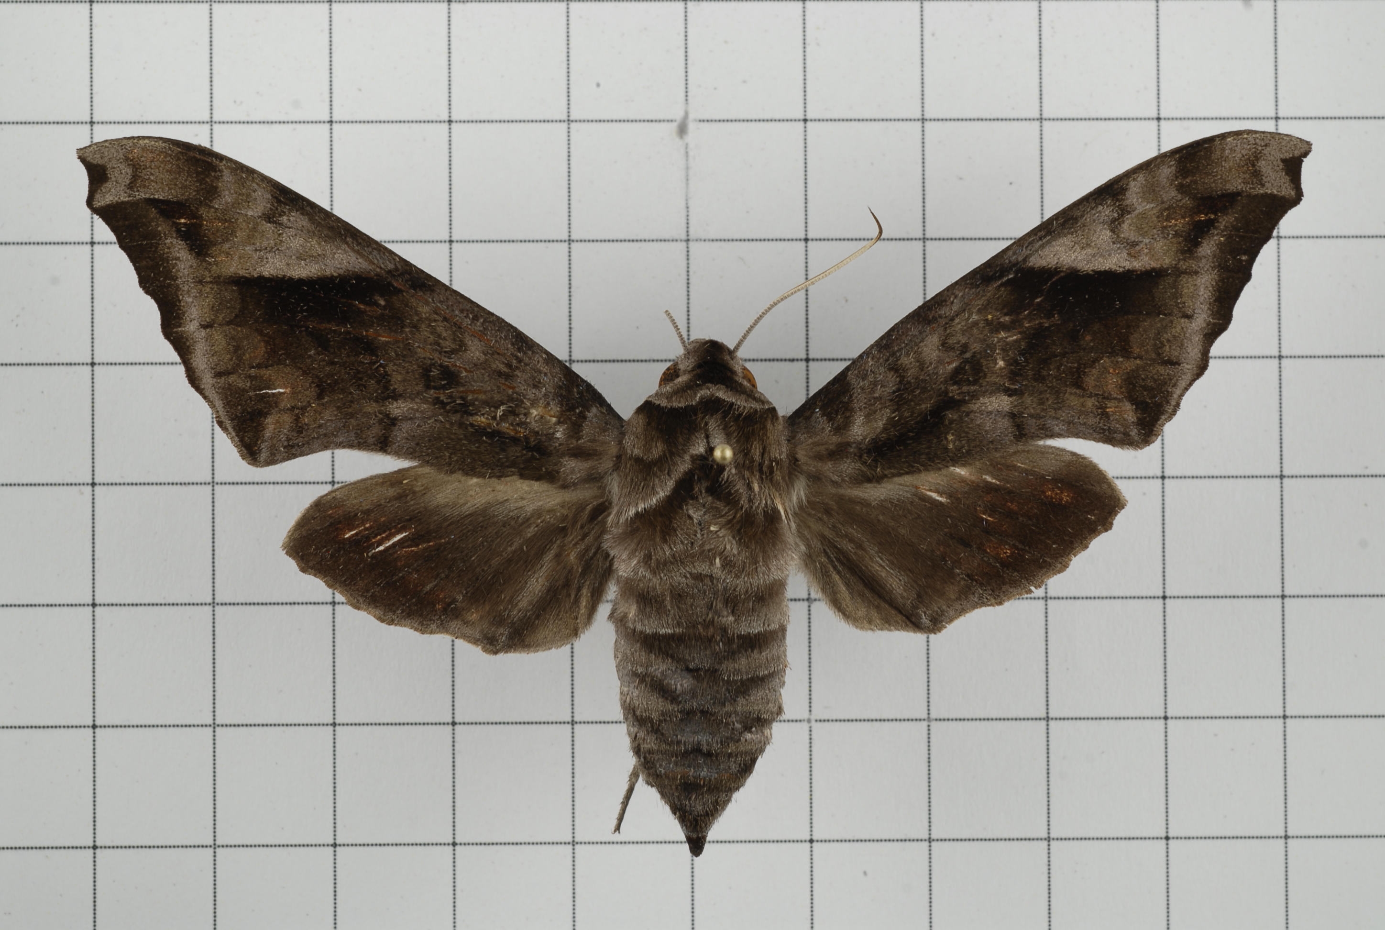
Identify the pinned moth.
Acosmeryx naga metanaga
